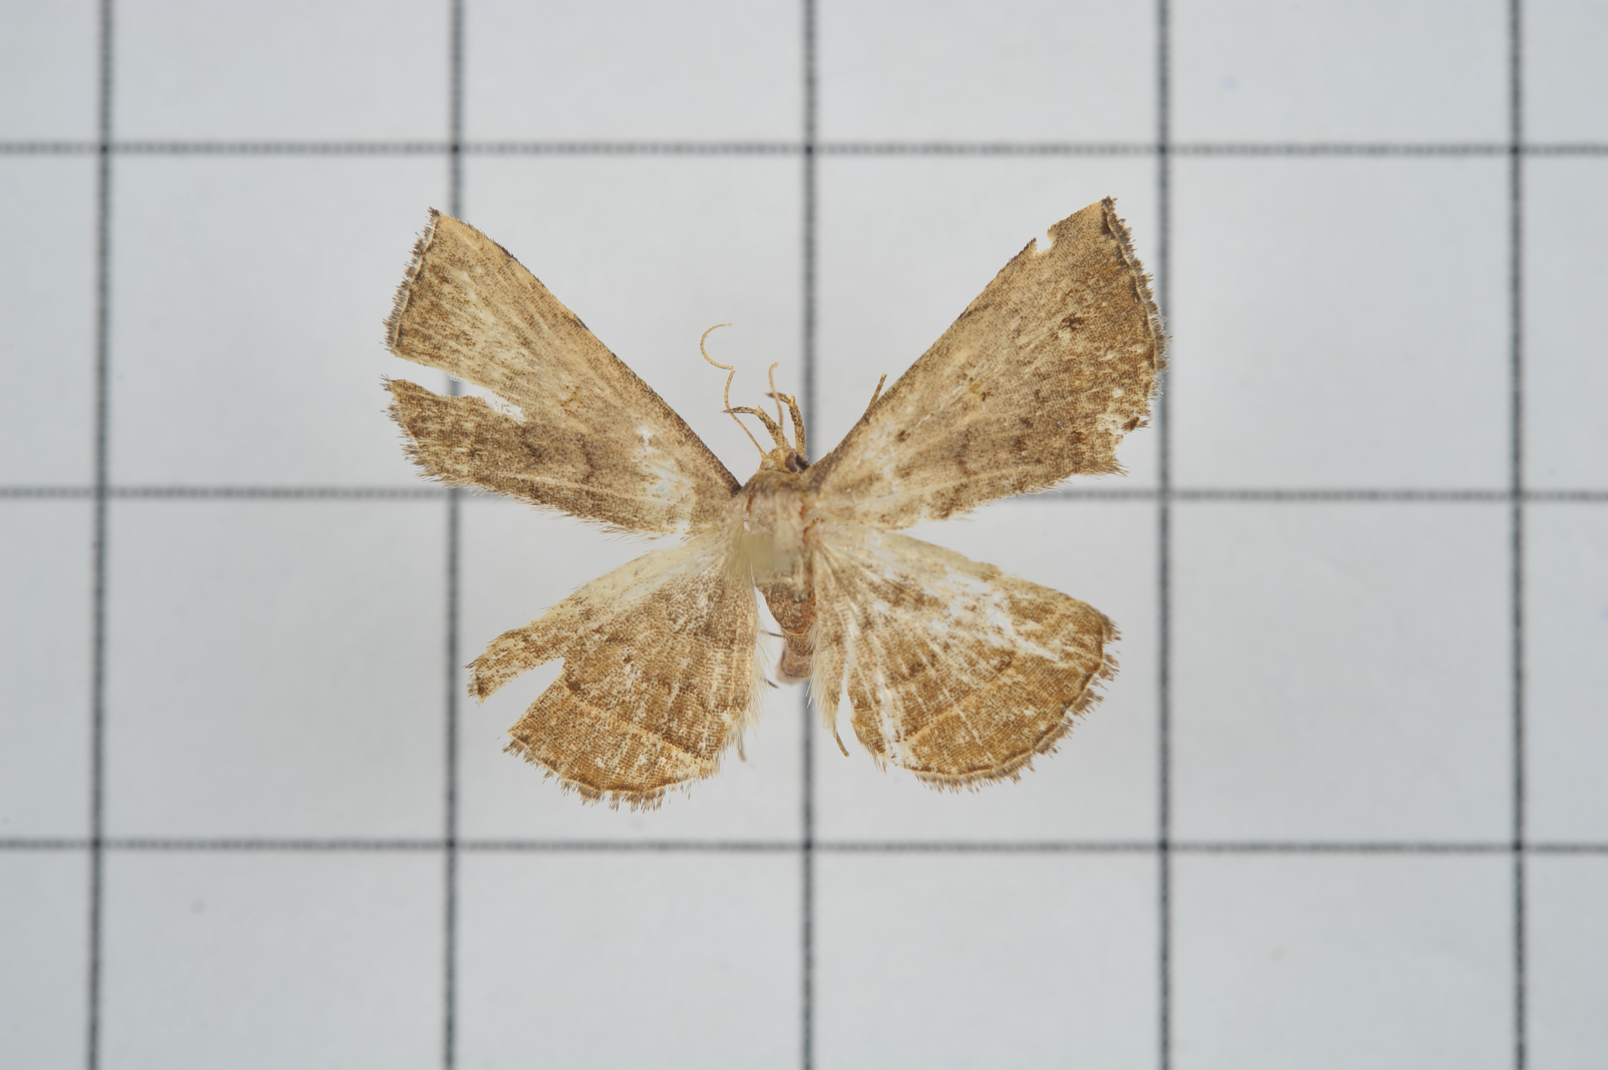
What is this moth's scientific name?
Paracolax fentoni
